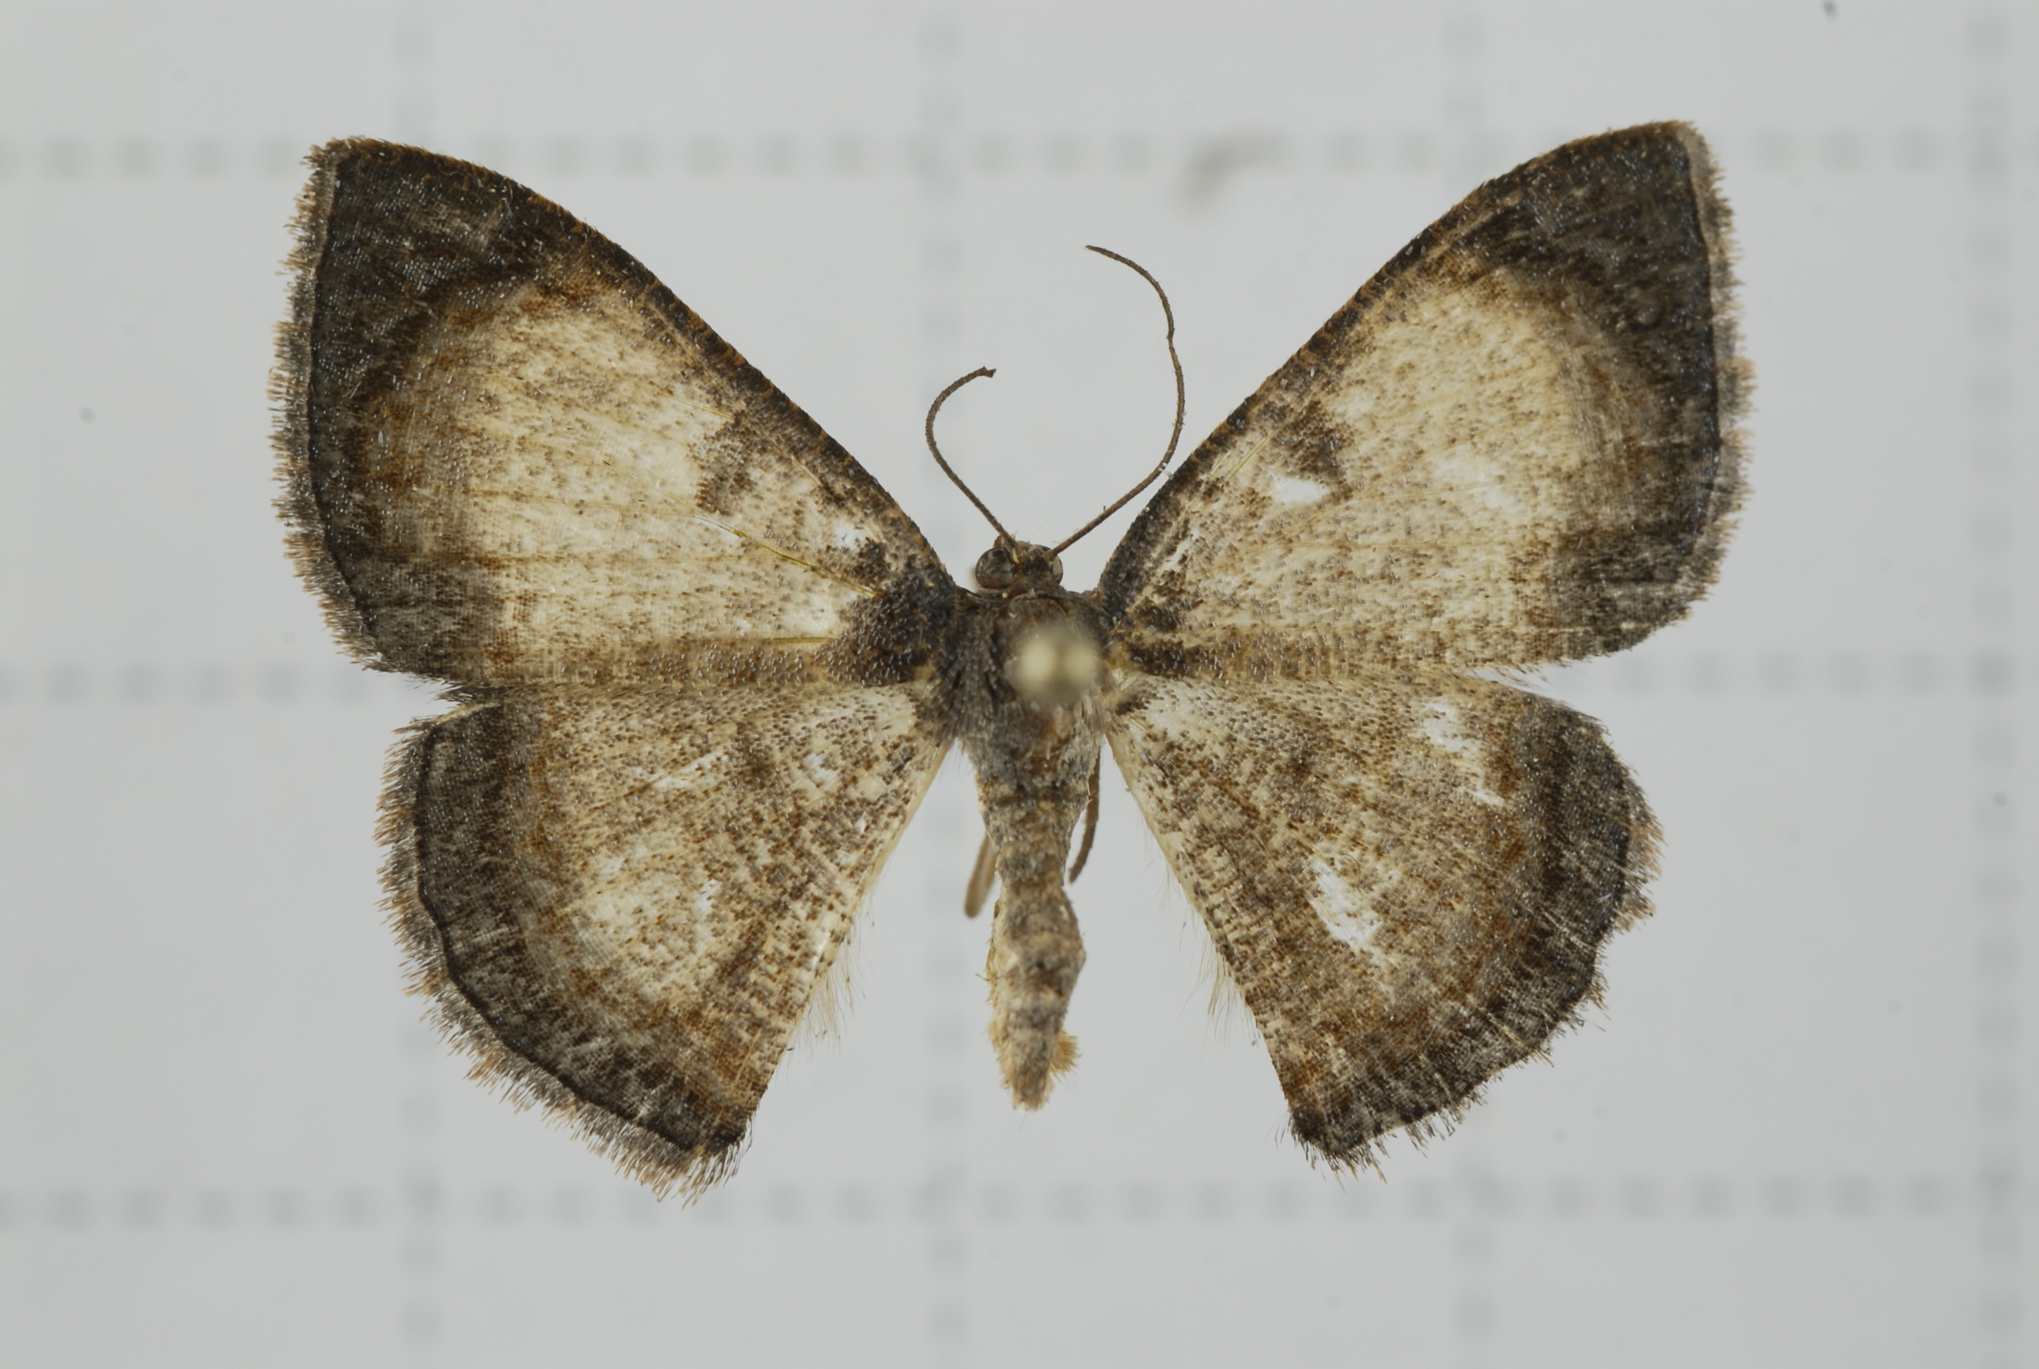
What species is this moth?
Hydatocapnia gemina
